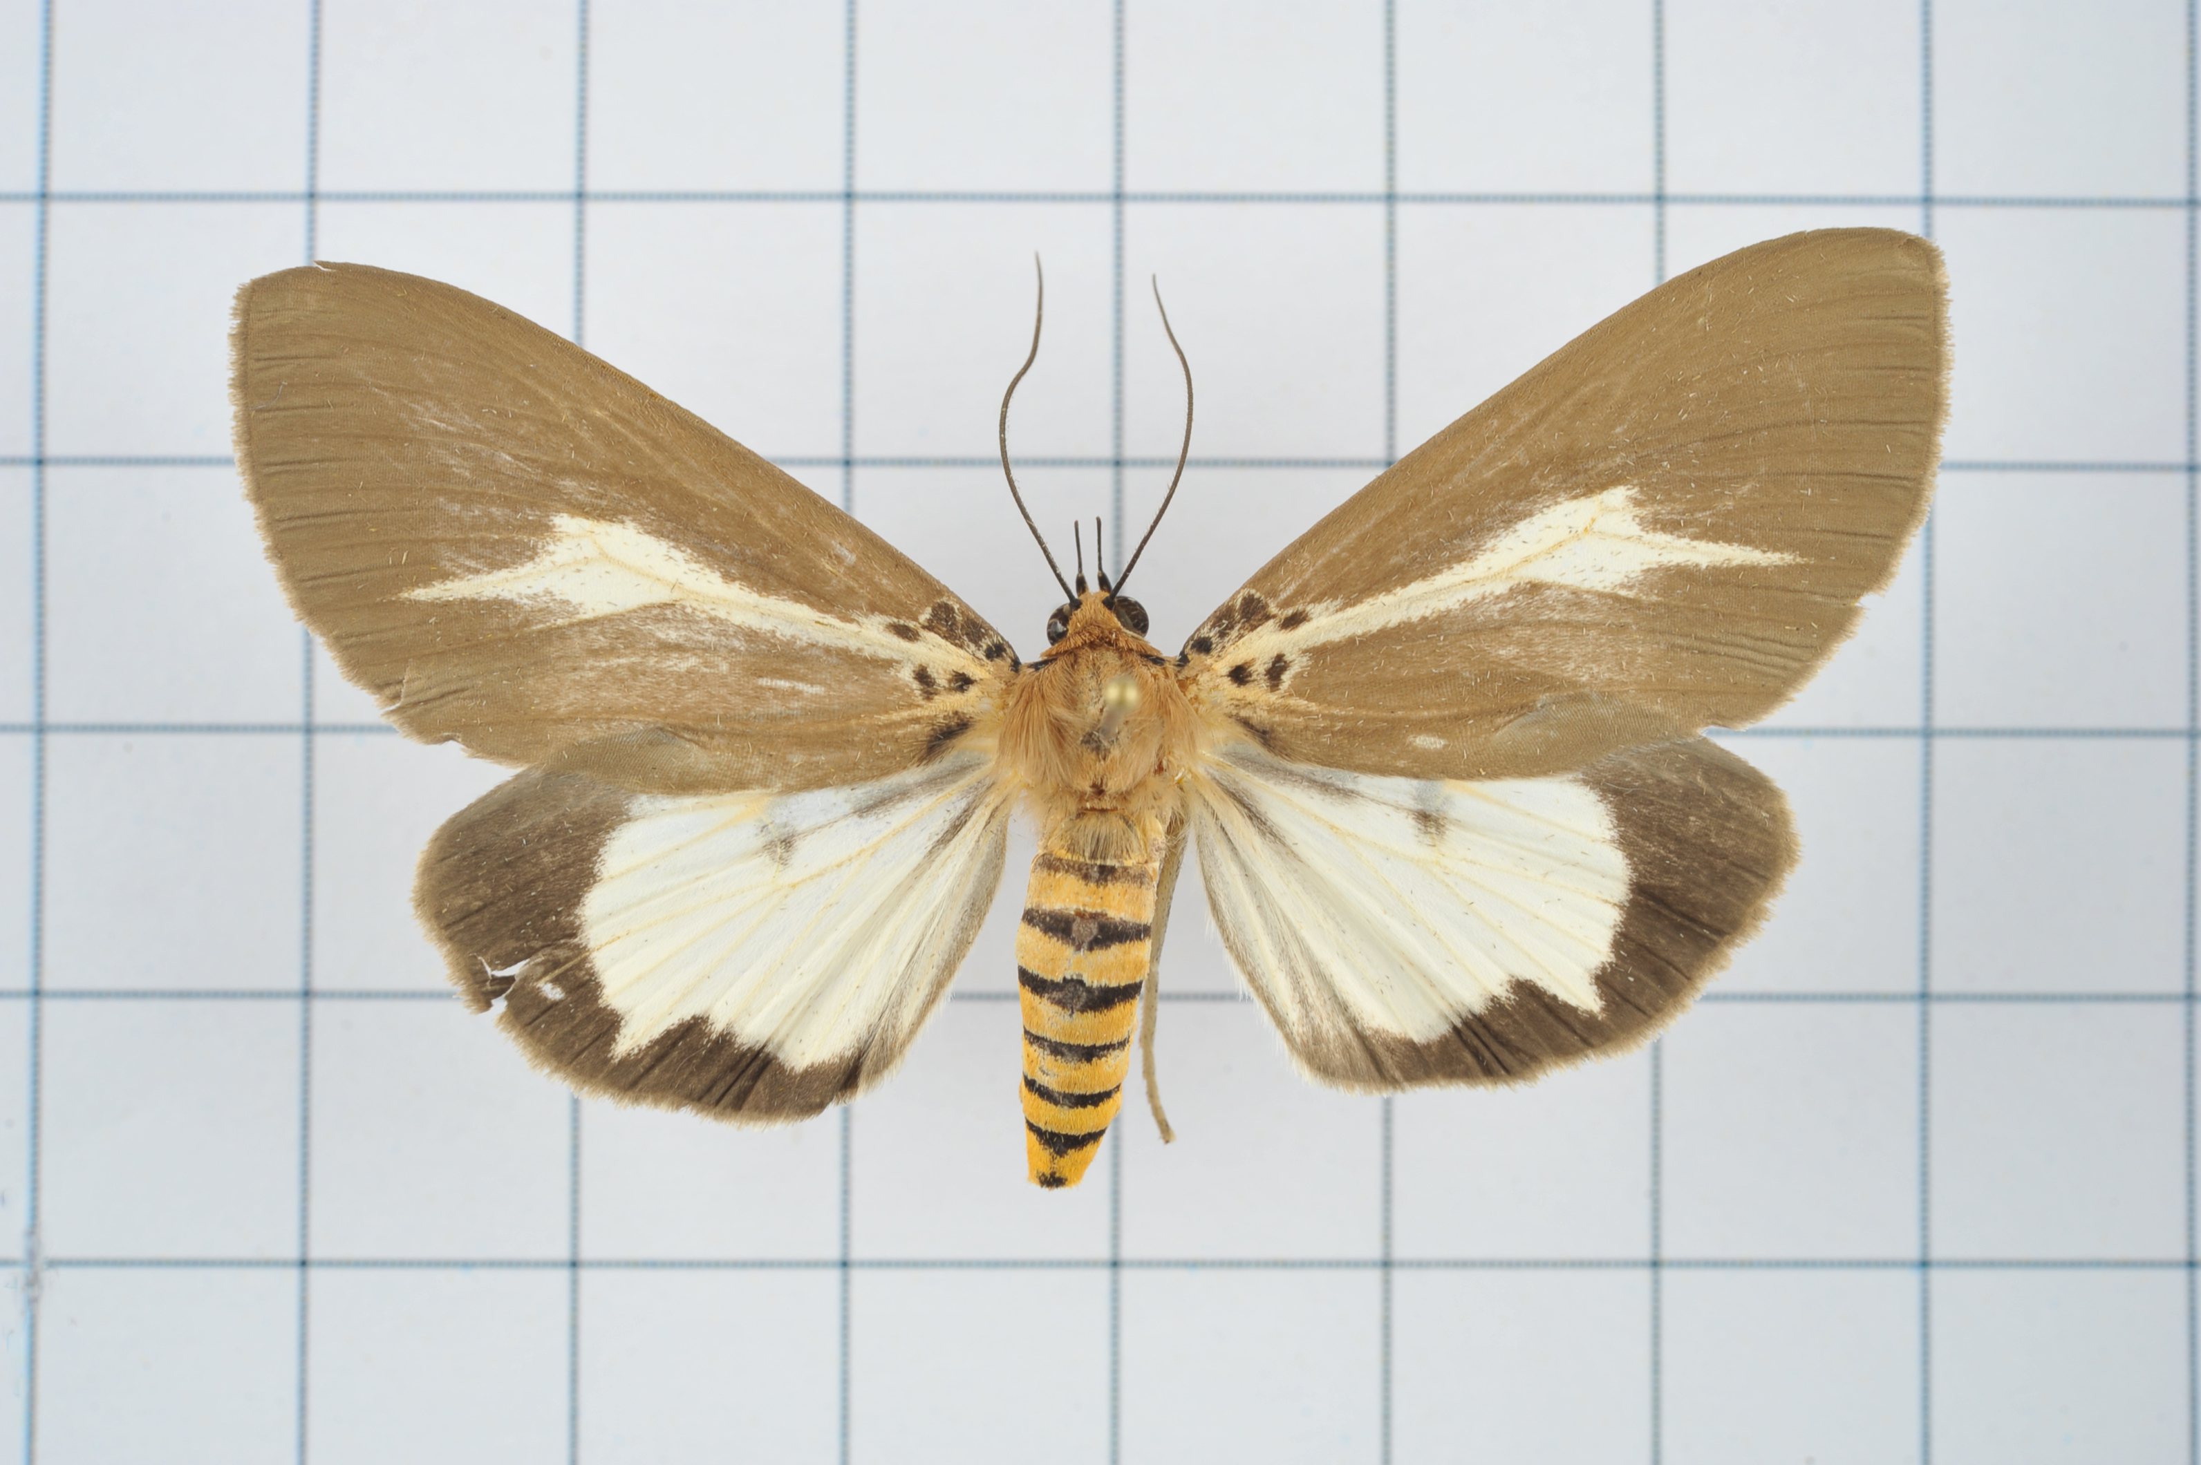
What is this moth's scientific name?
Asota heliconia zebrina
